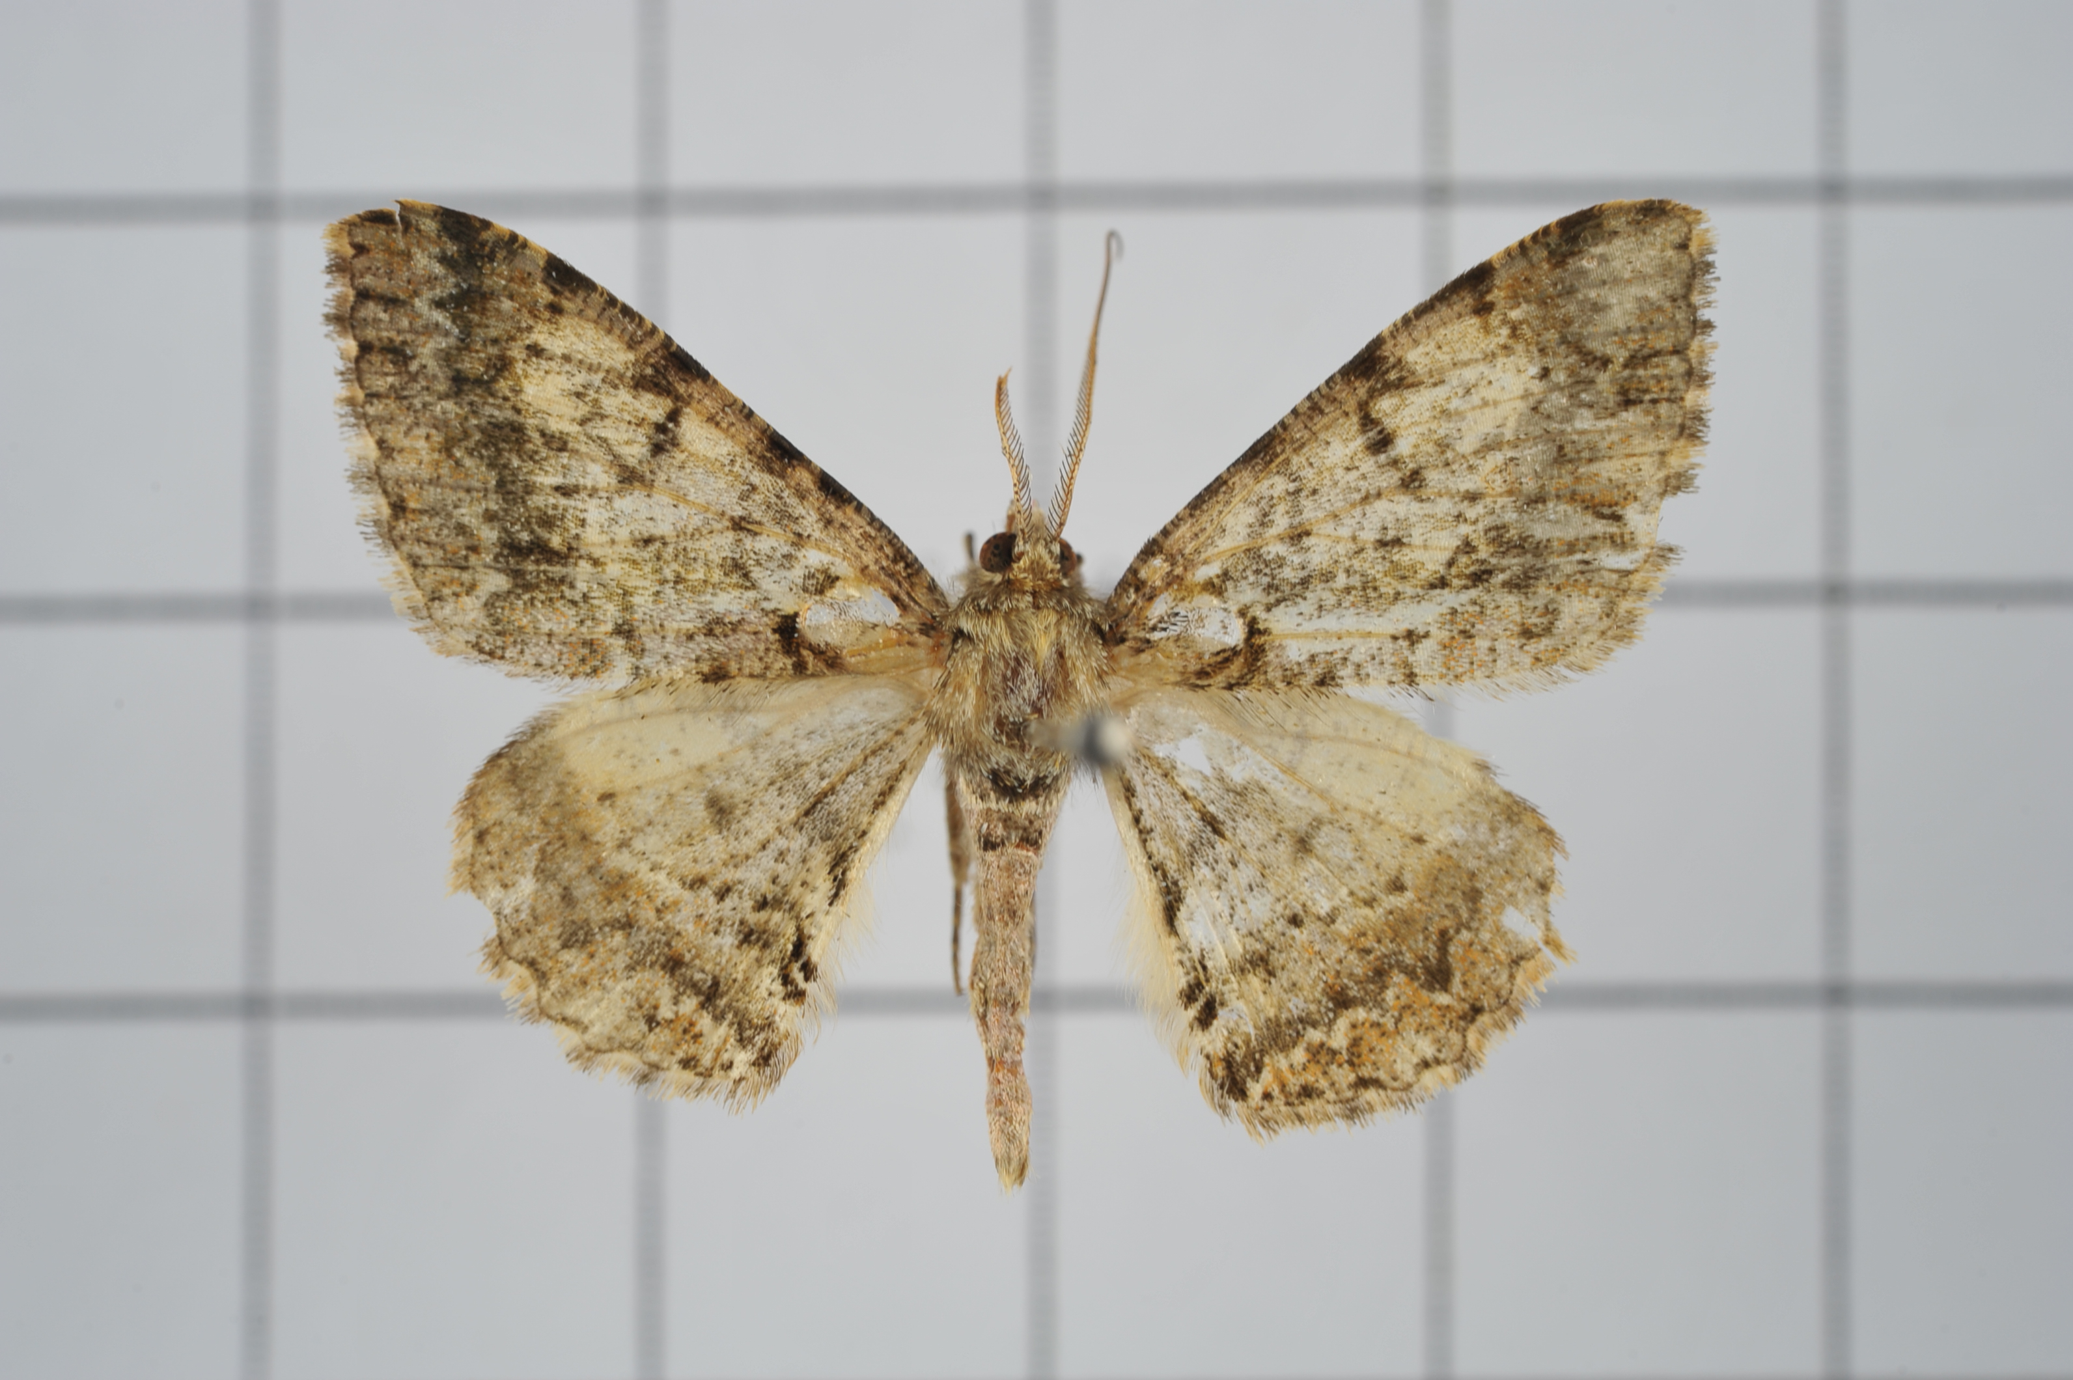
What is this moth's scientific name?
Alcis taiwanovariegata
